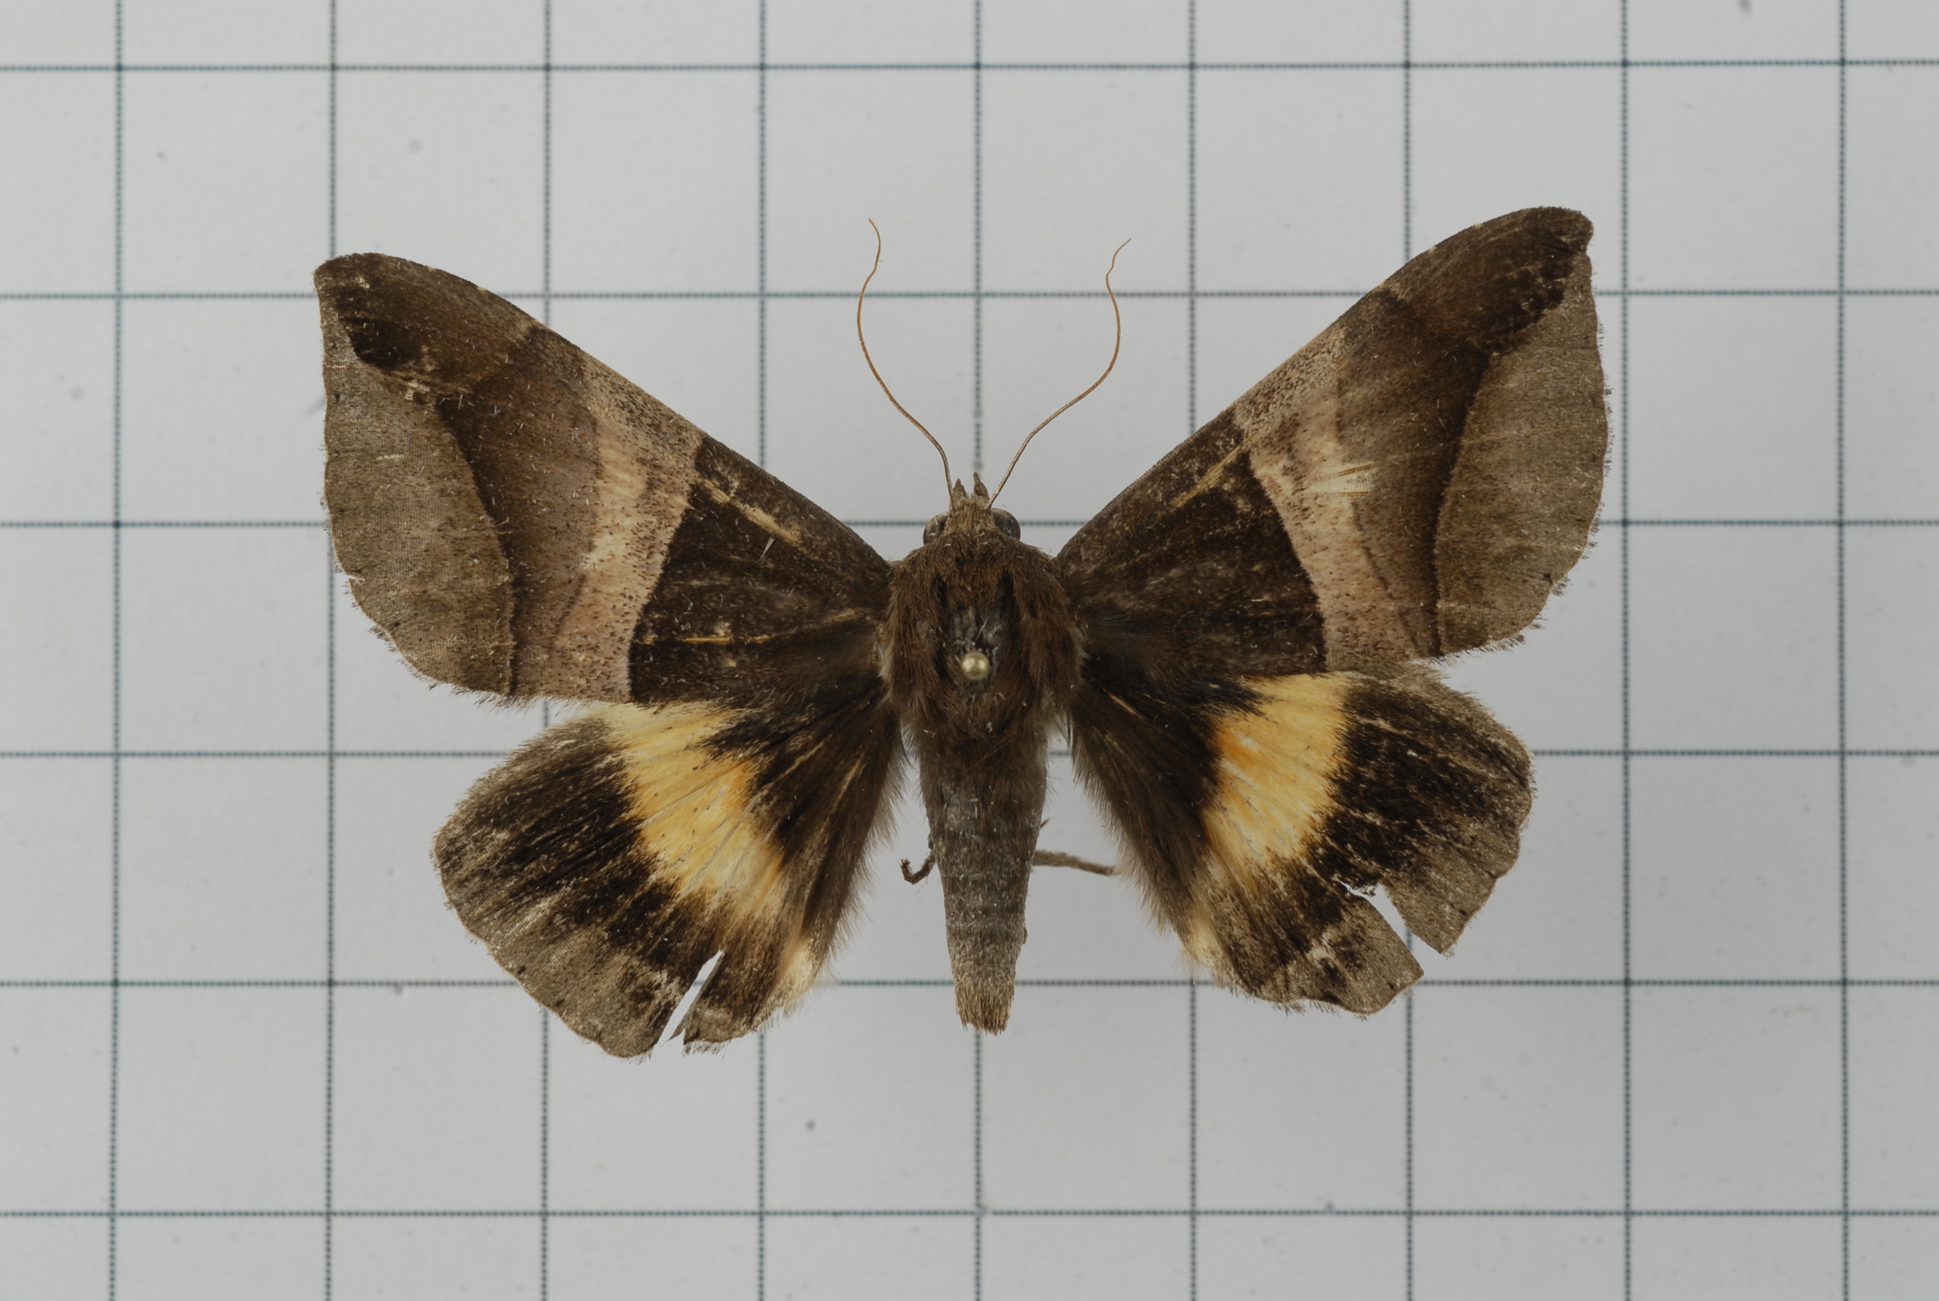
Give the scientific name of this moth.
Bastilla fulvotaenia
